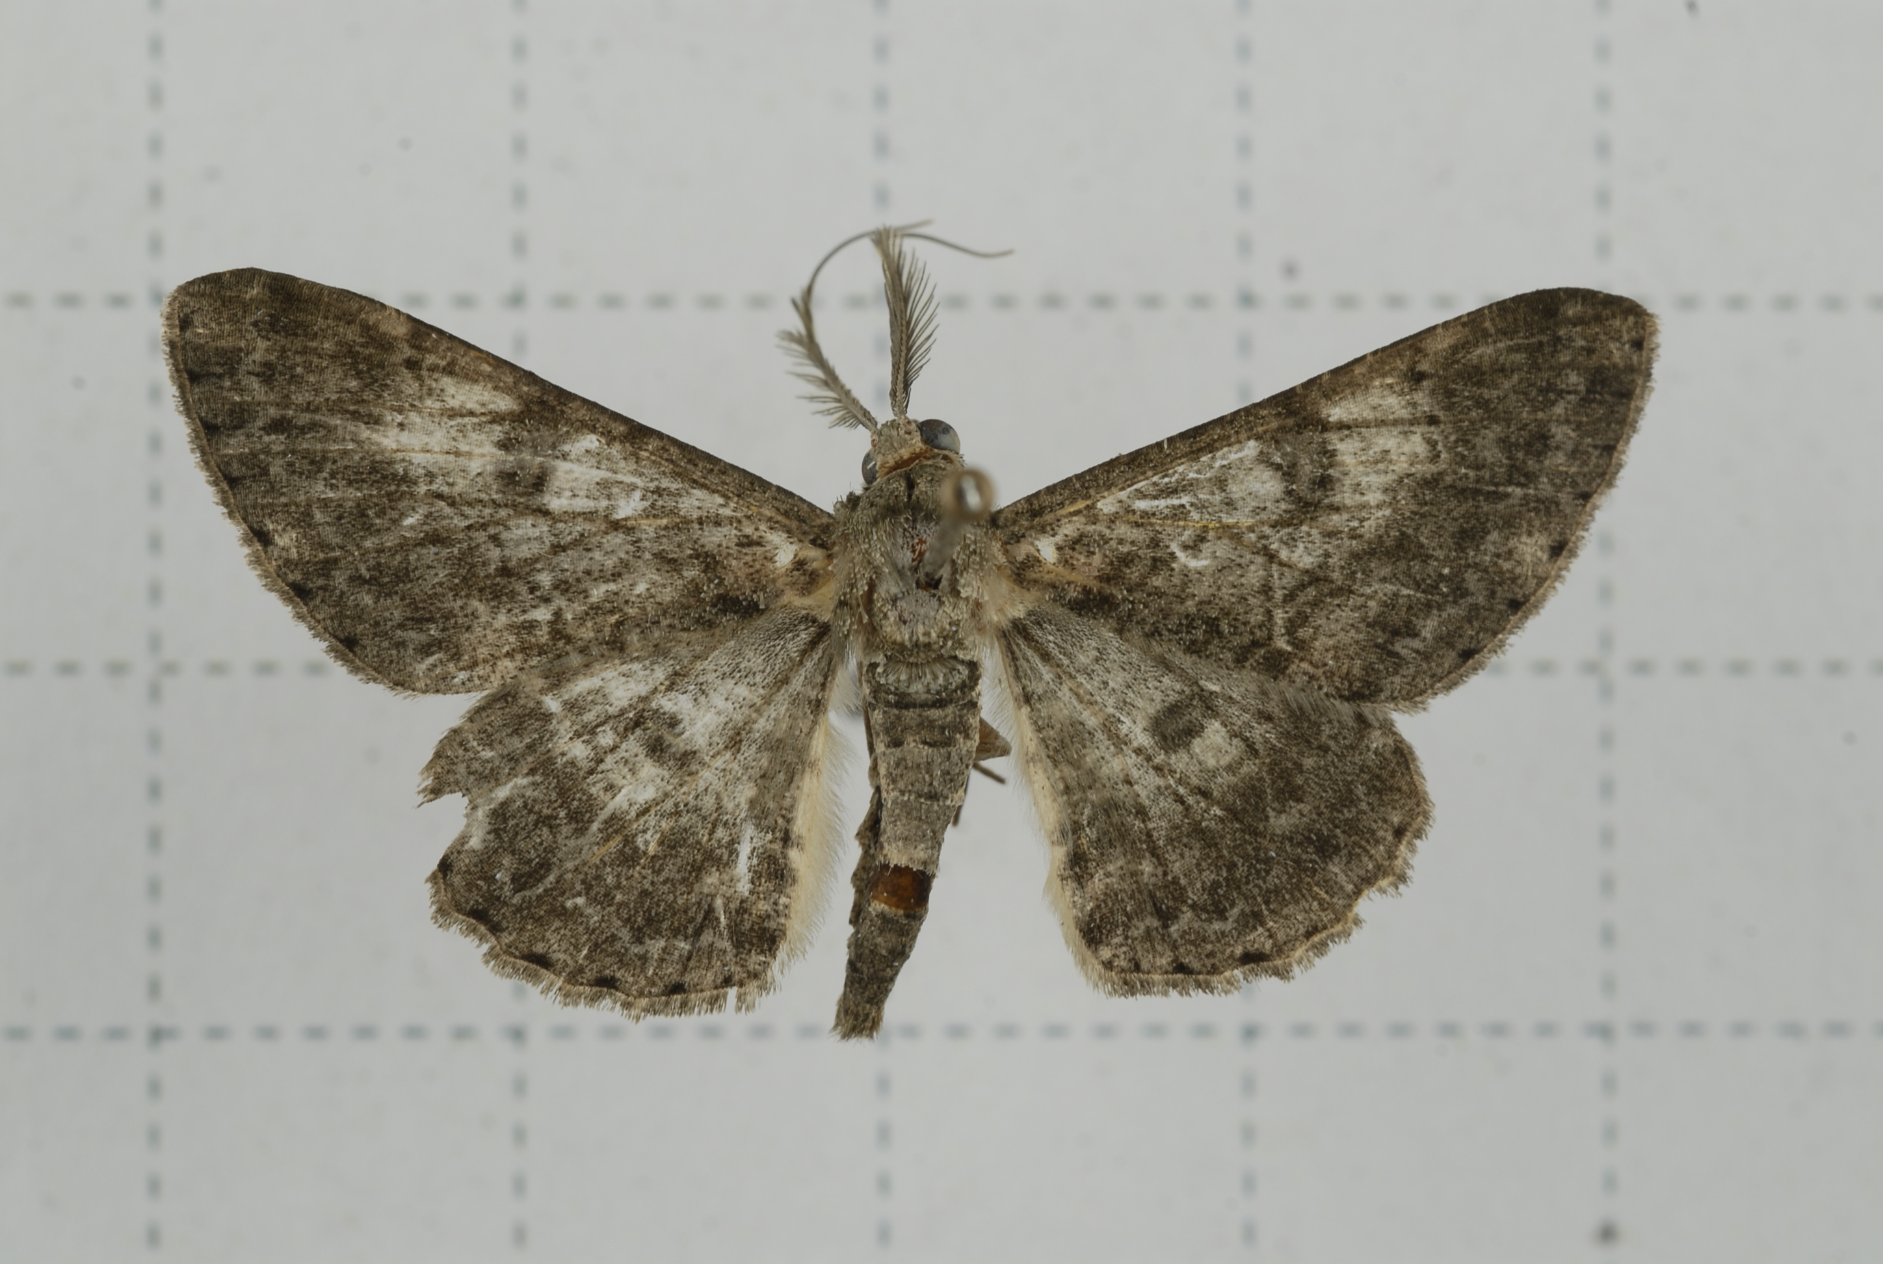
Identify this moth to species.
Cleora repulsaria repulsaria
